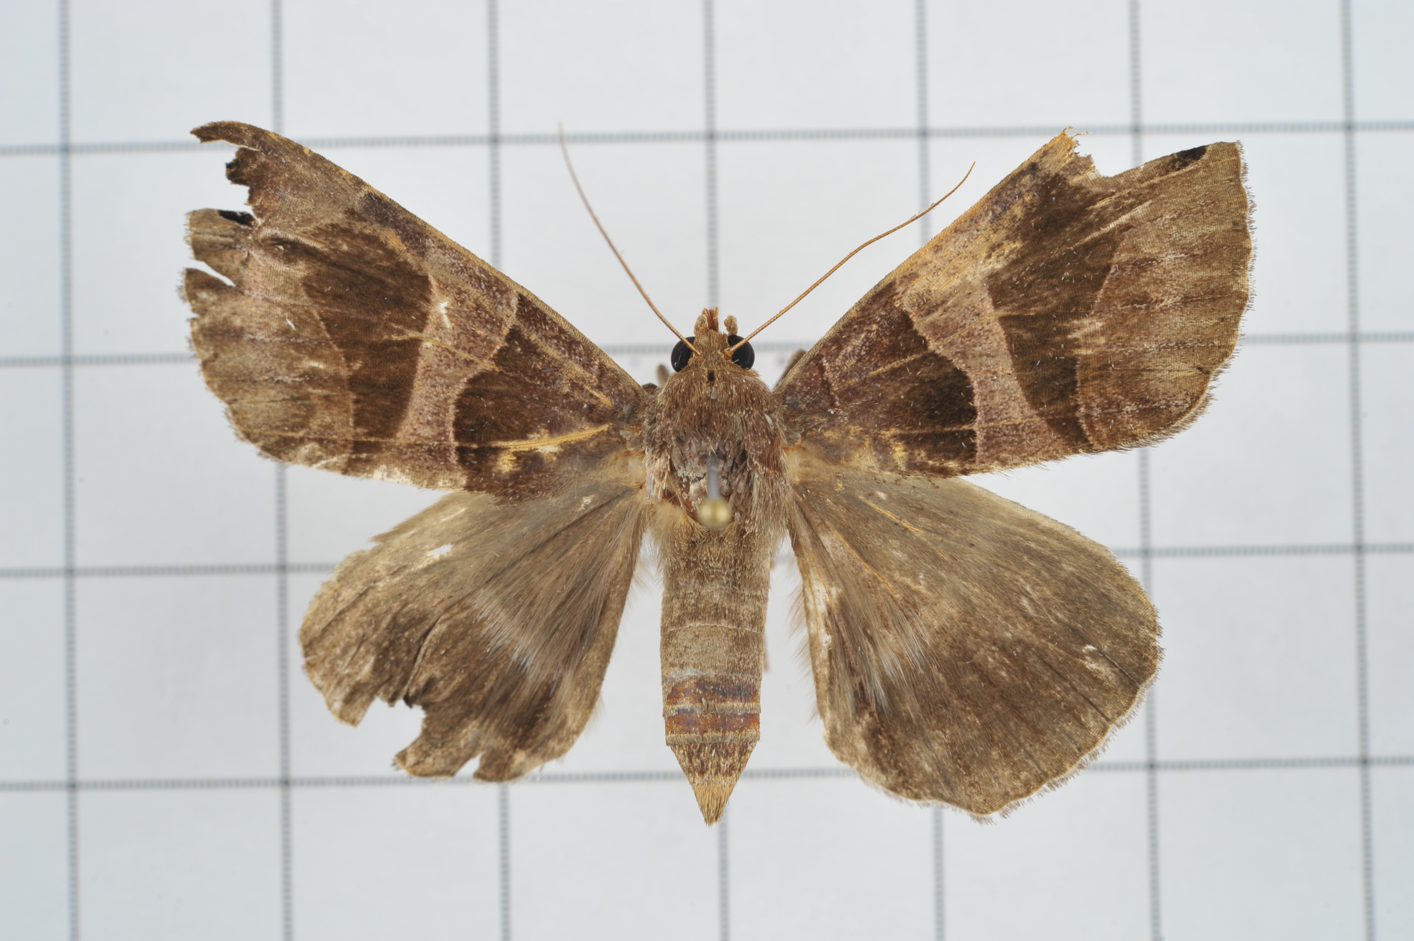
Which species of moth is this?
Bastilla arcuata
